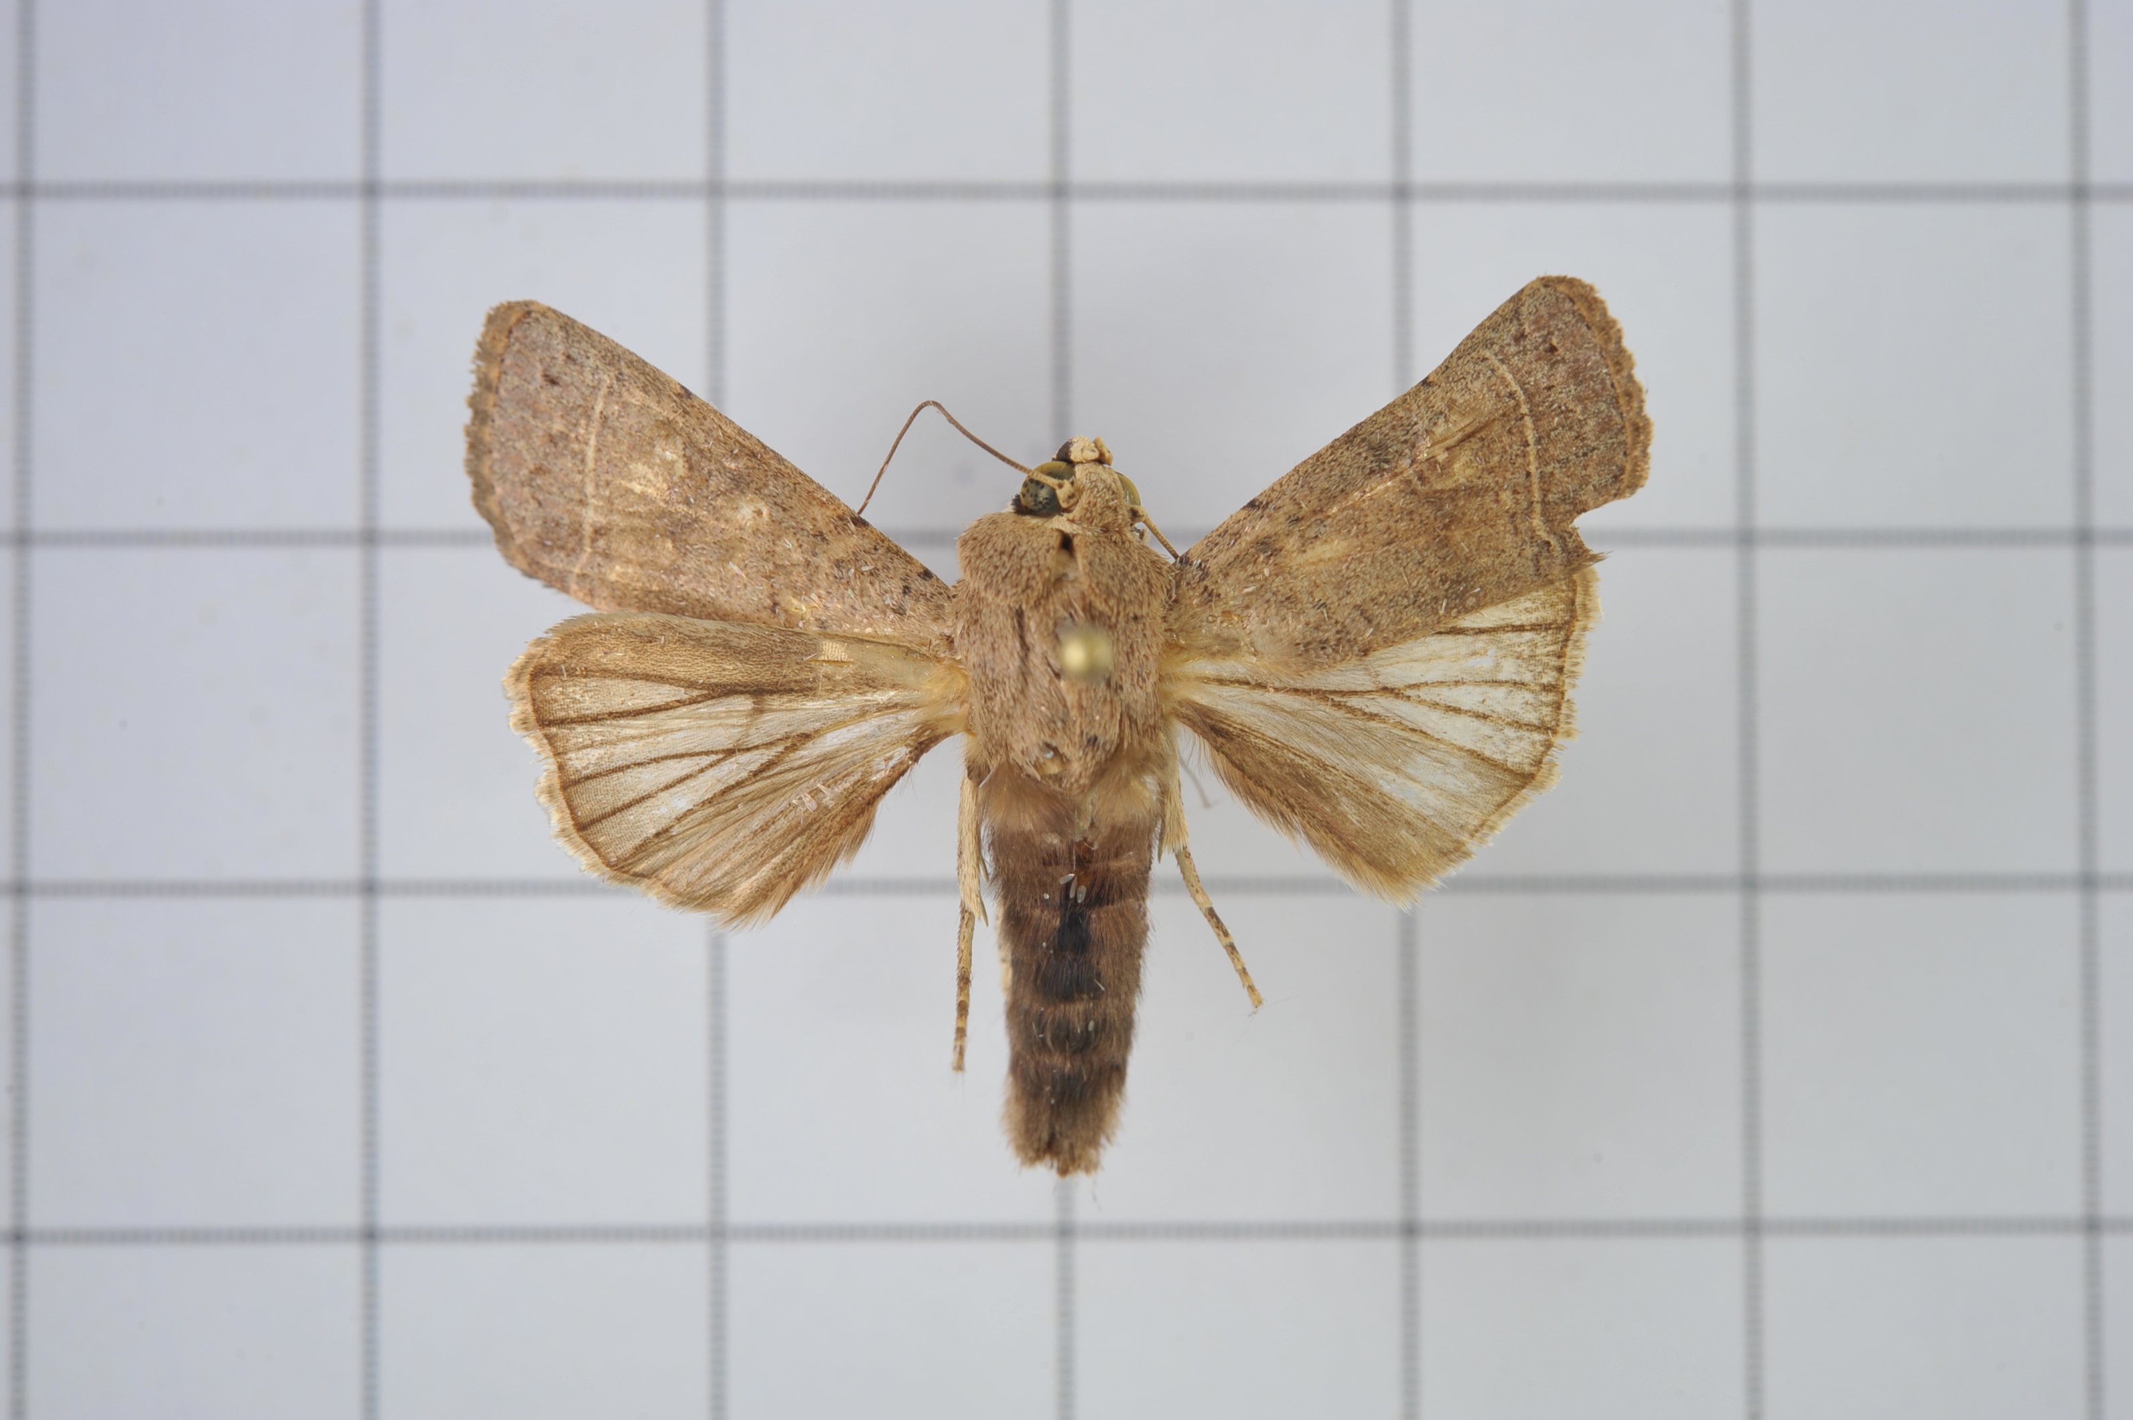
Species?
Athetis thoracica
